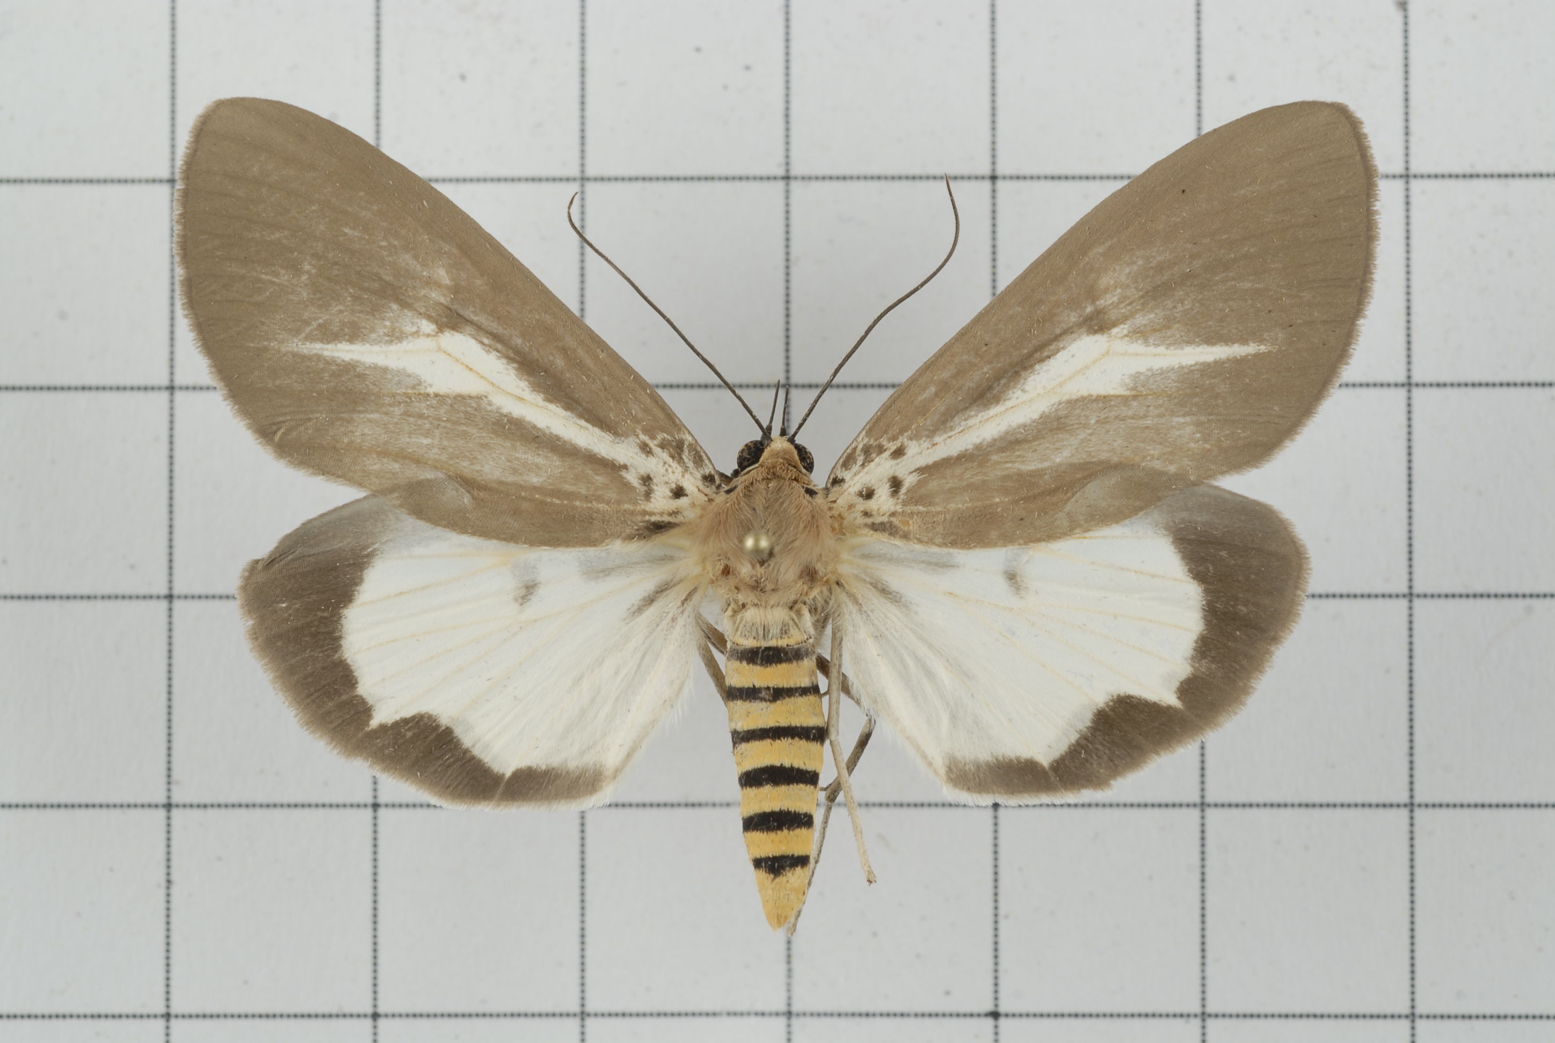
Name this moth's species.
Asota heliconia zebrina
